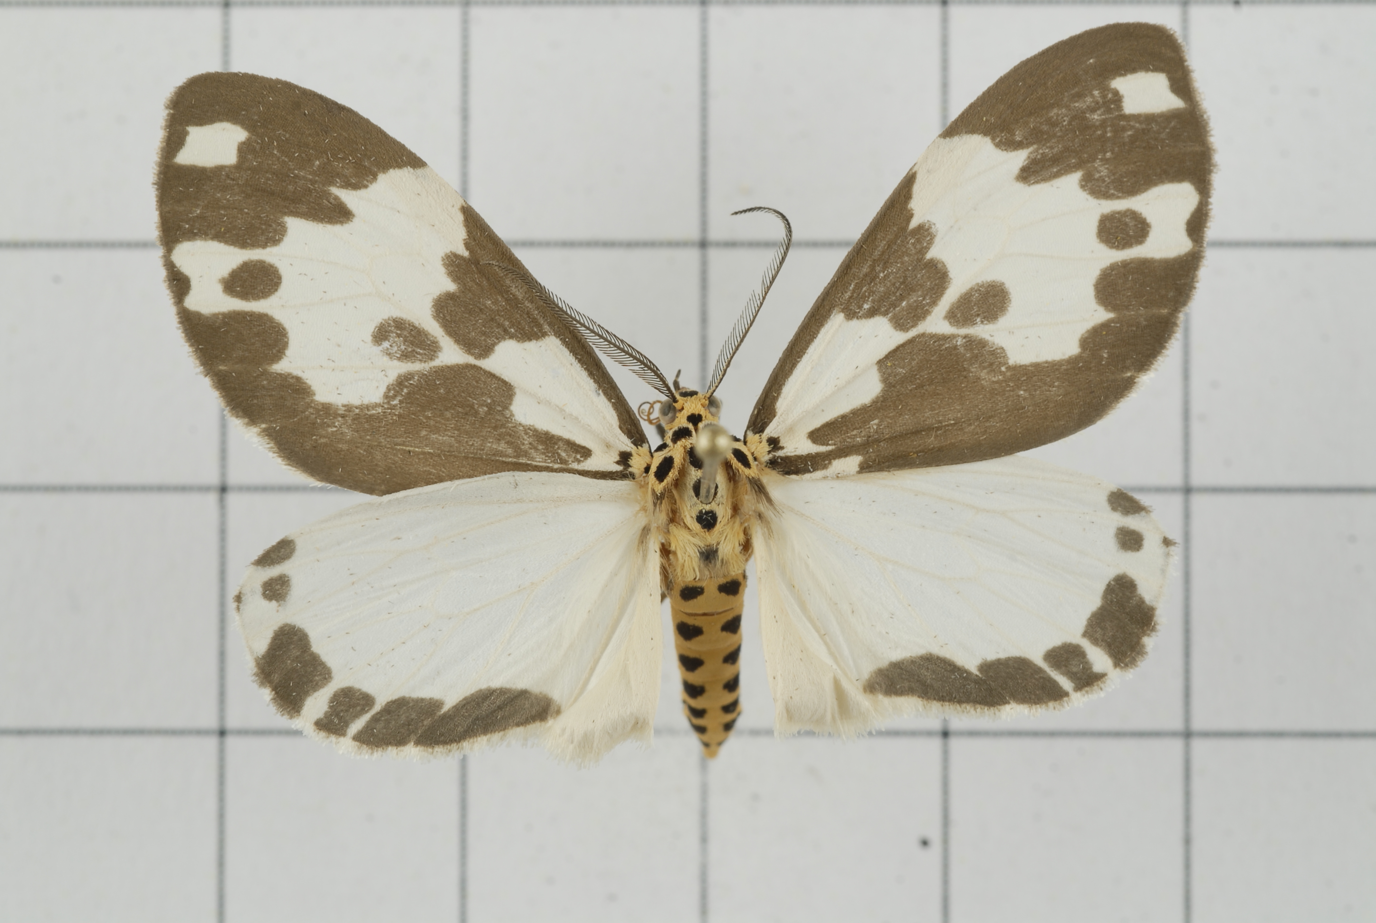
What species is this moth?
Nyctemera carissima formosana
